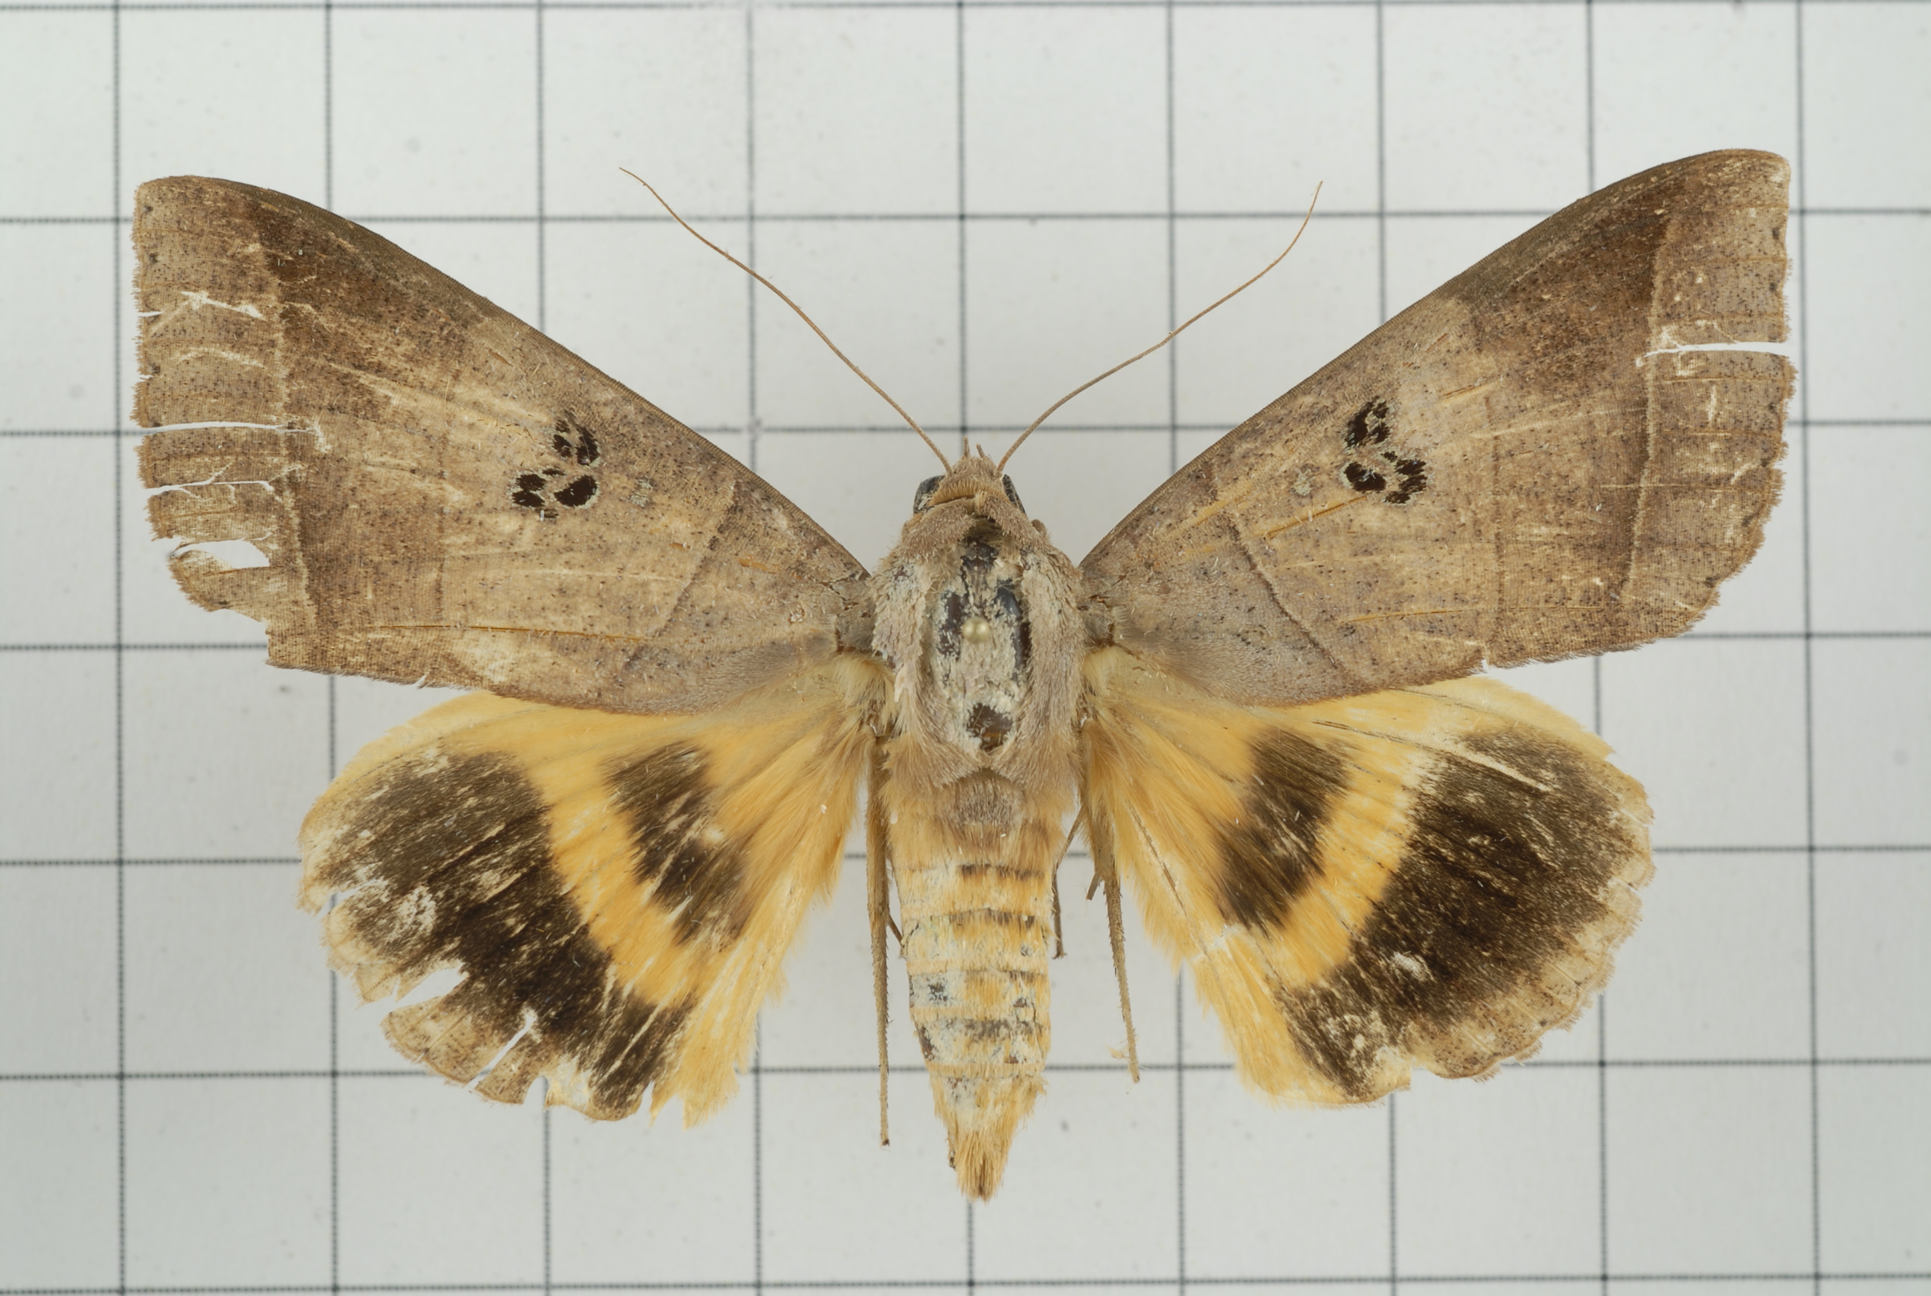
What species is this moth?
Thyas coronata
